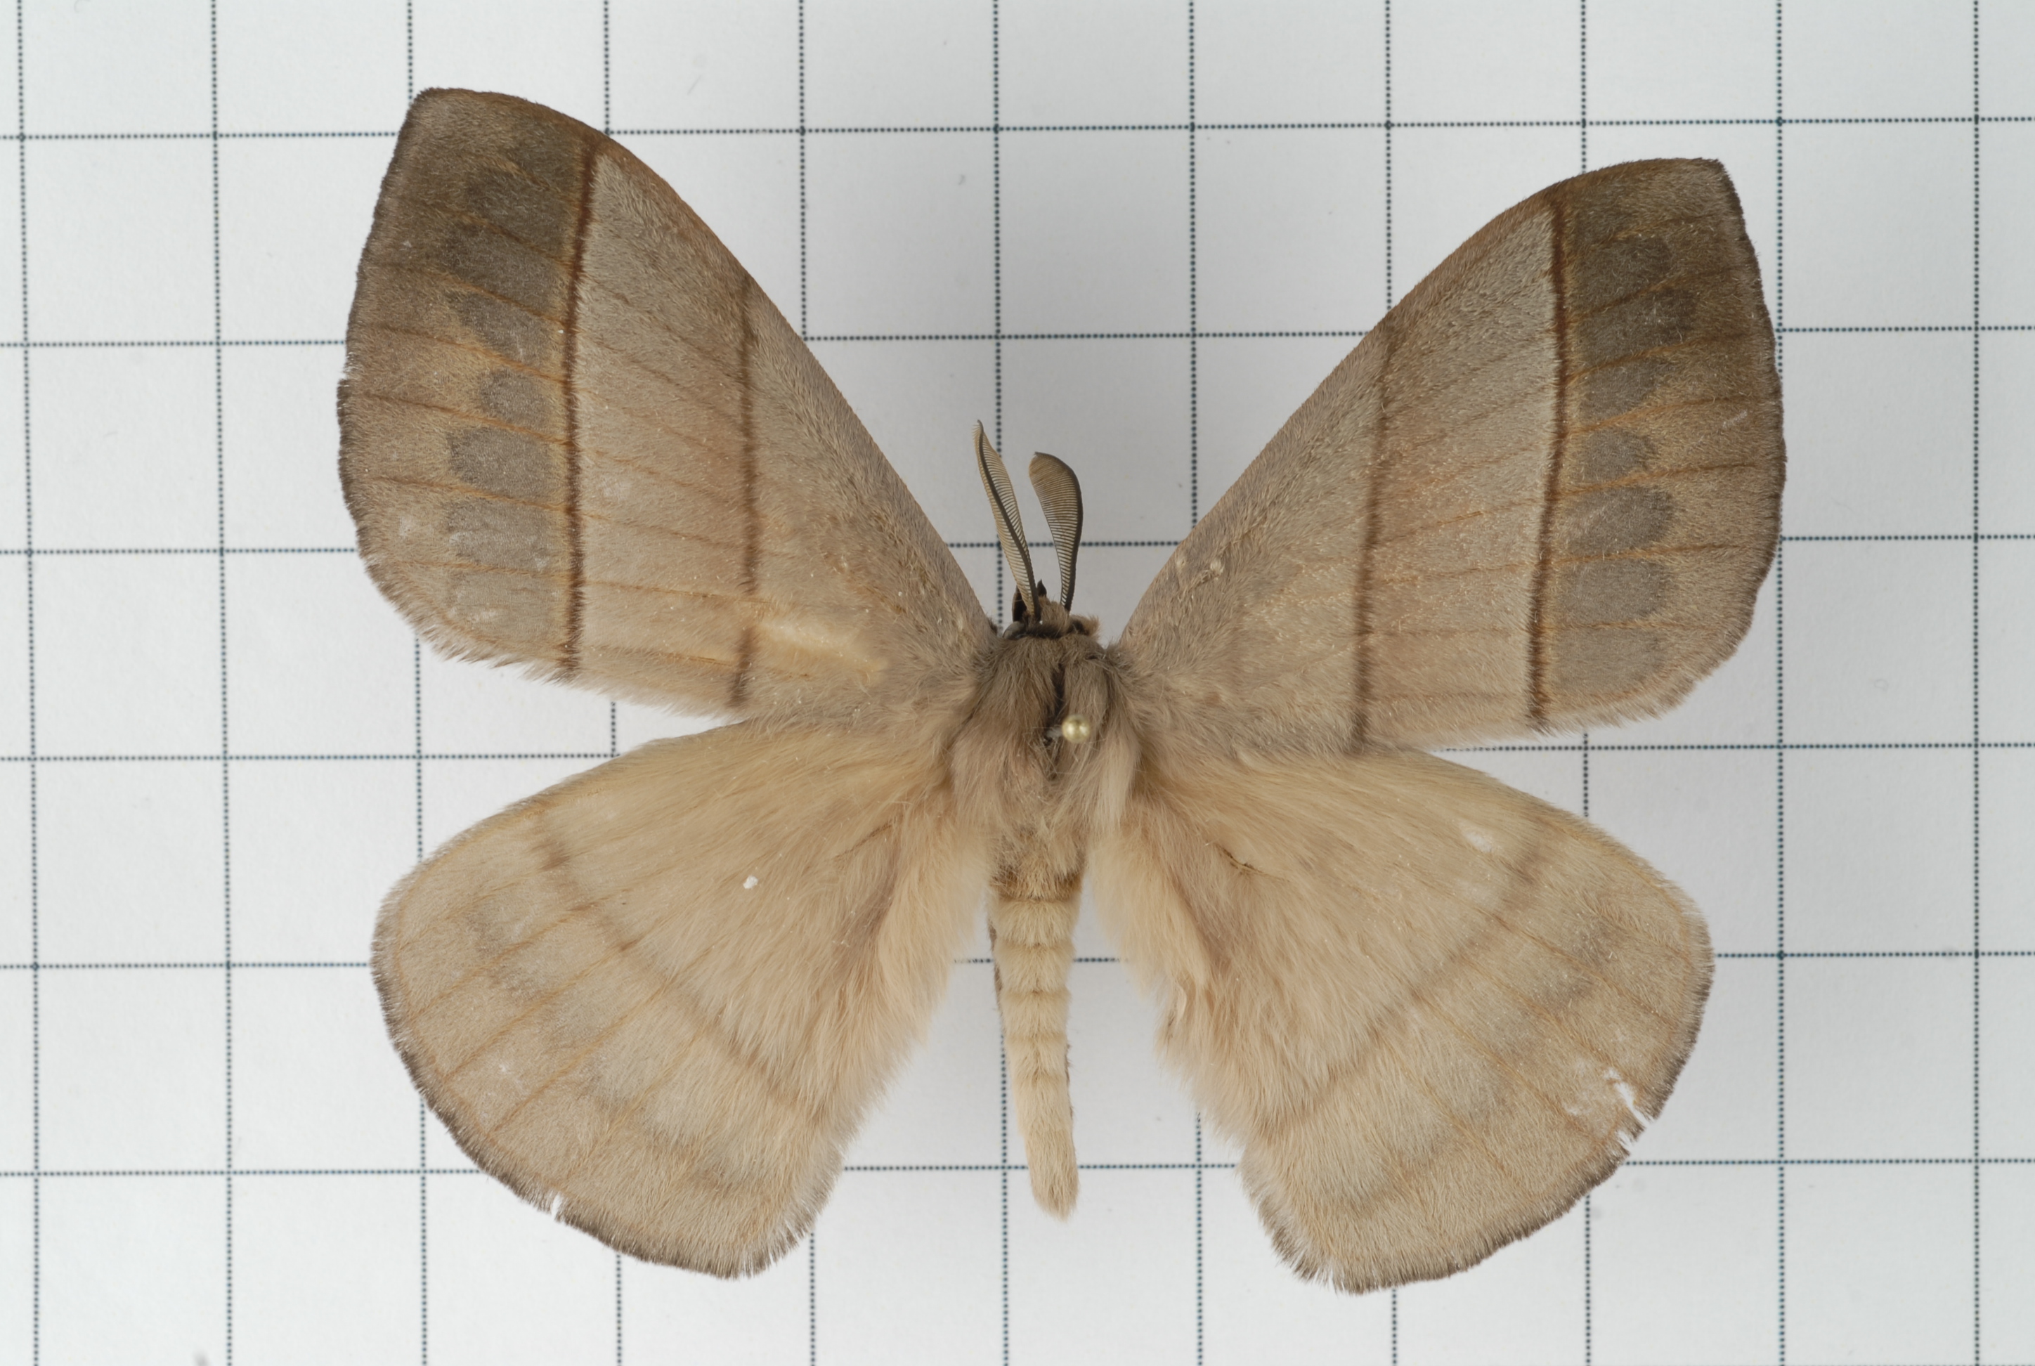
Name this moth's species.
Palirisa cervina formosana
